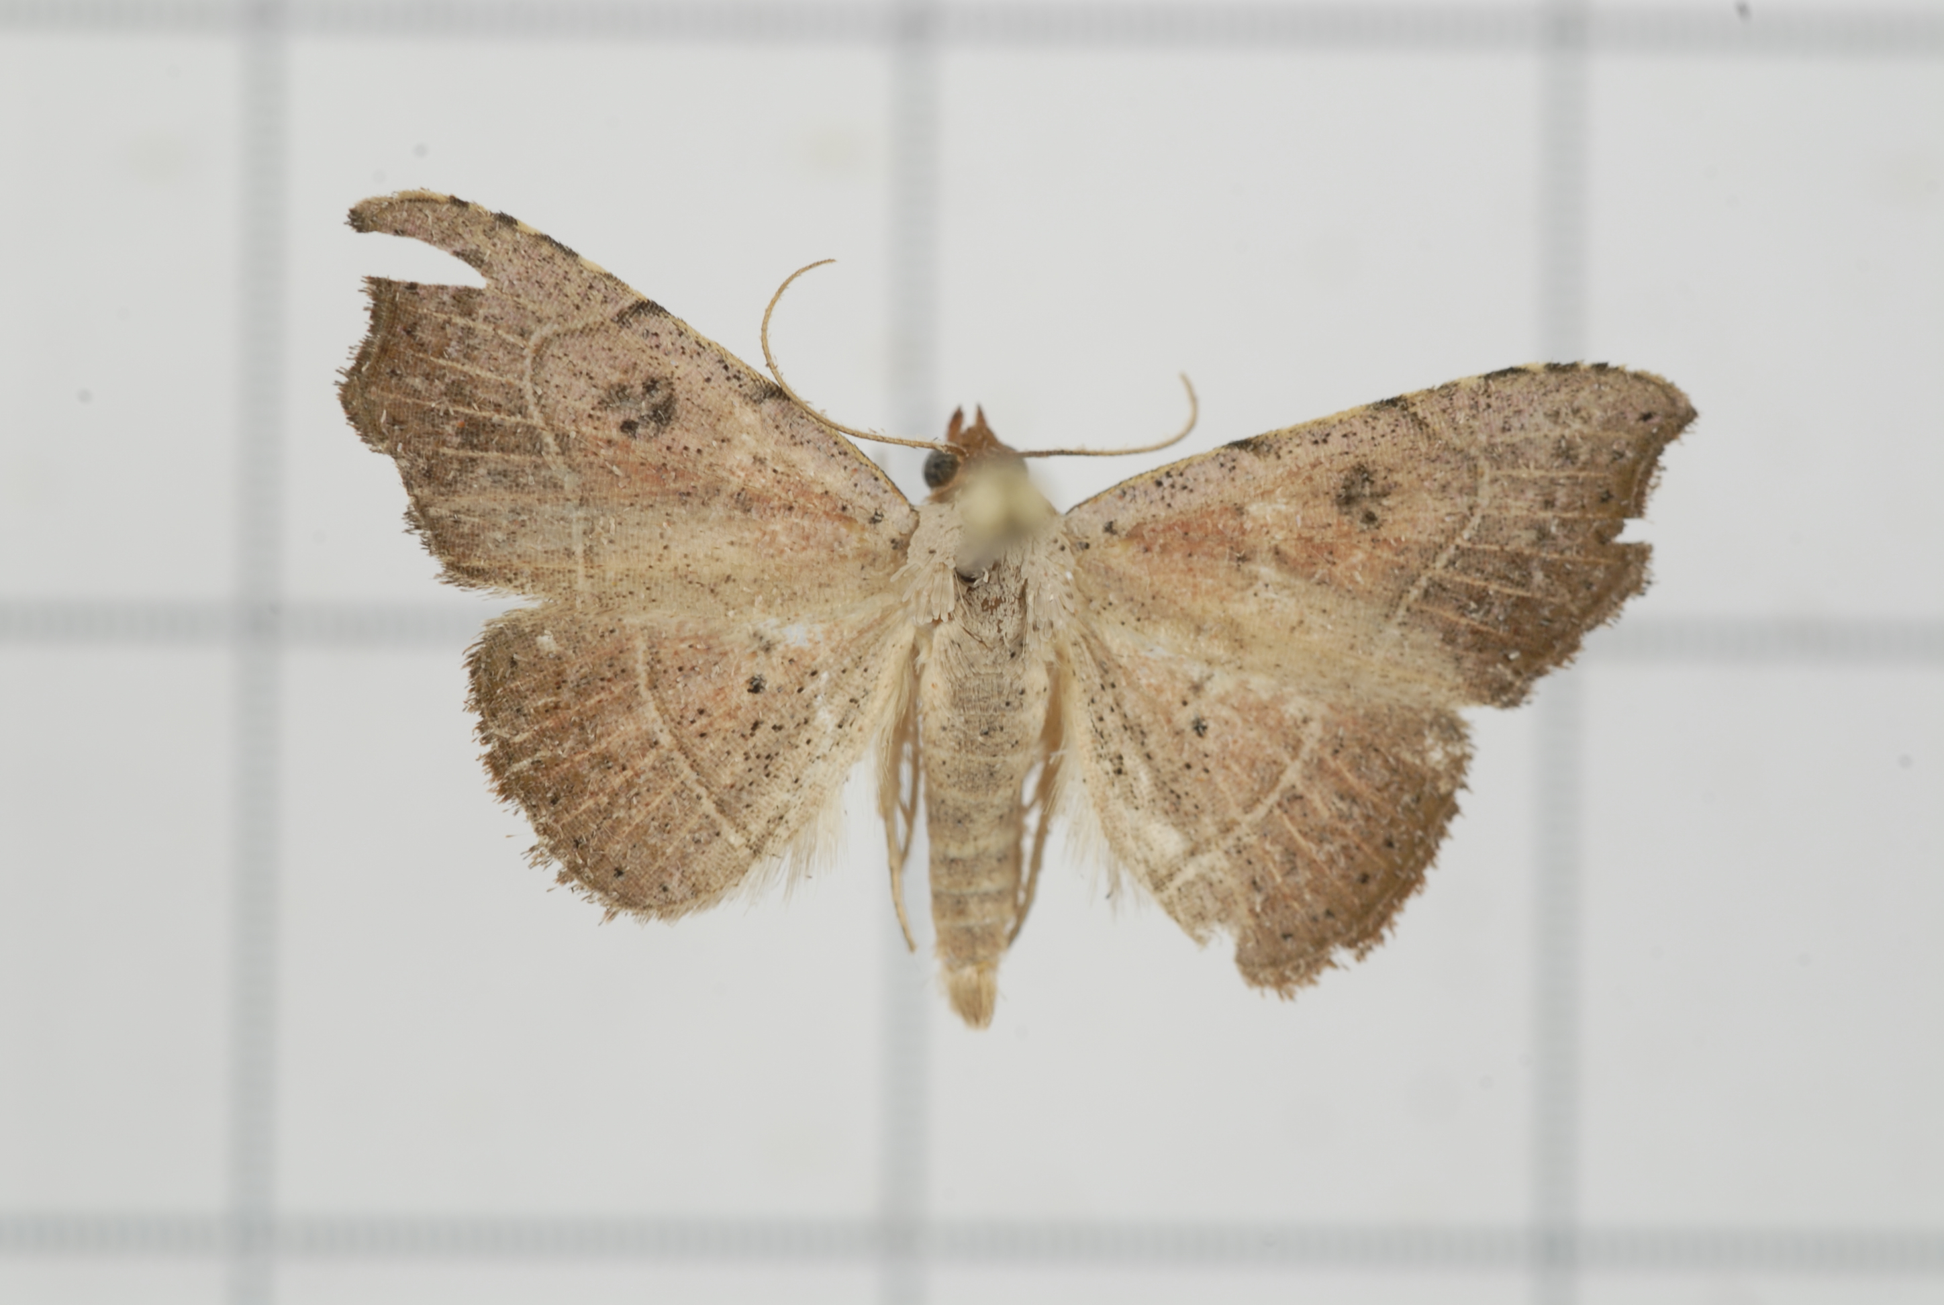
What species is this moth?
Laspeyria ruficeps
